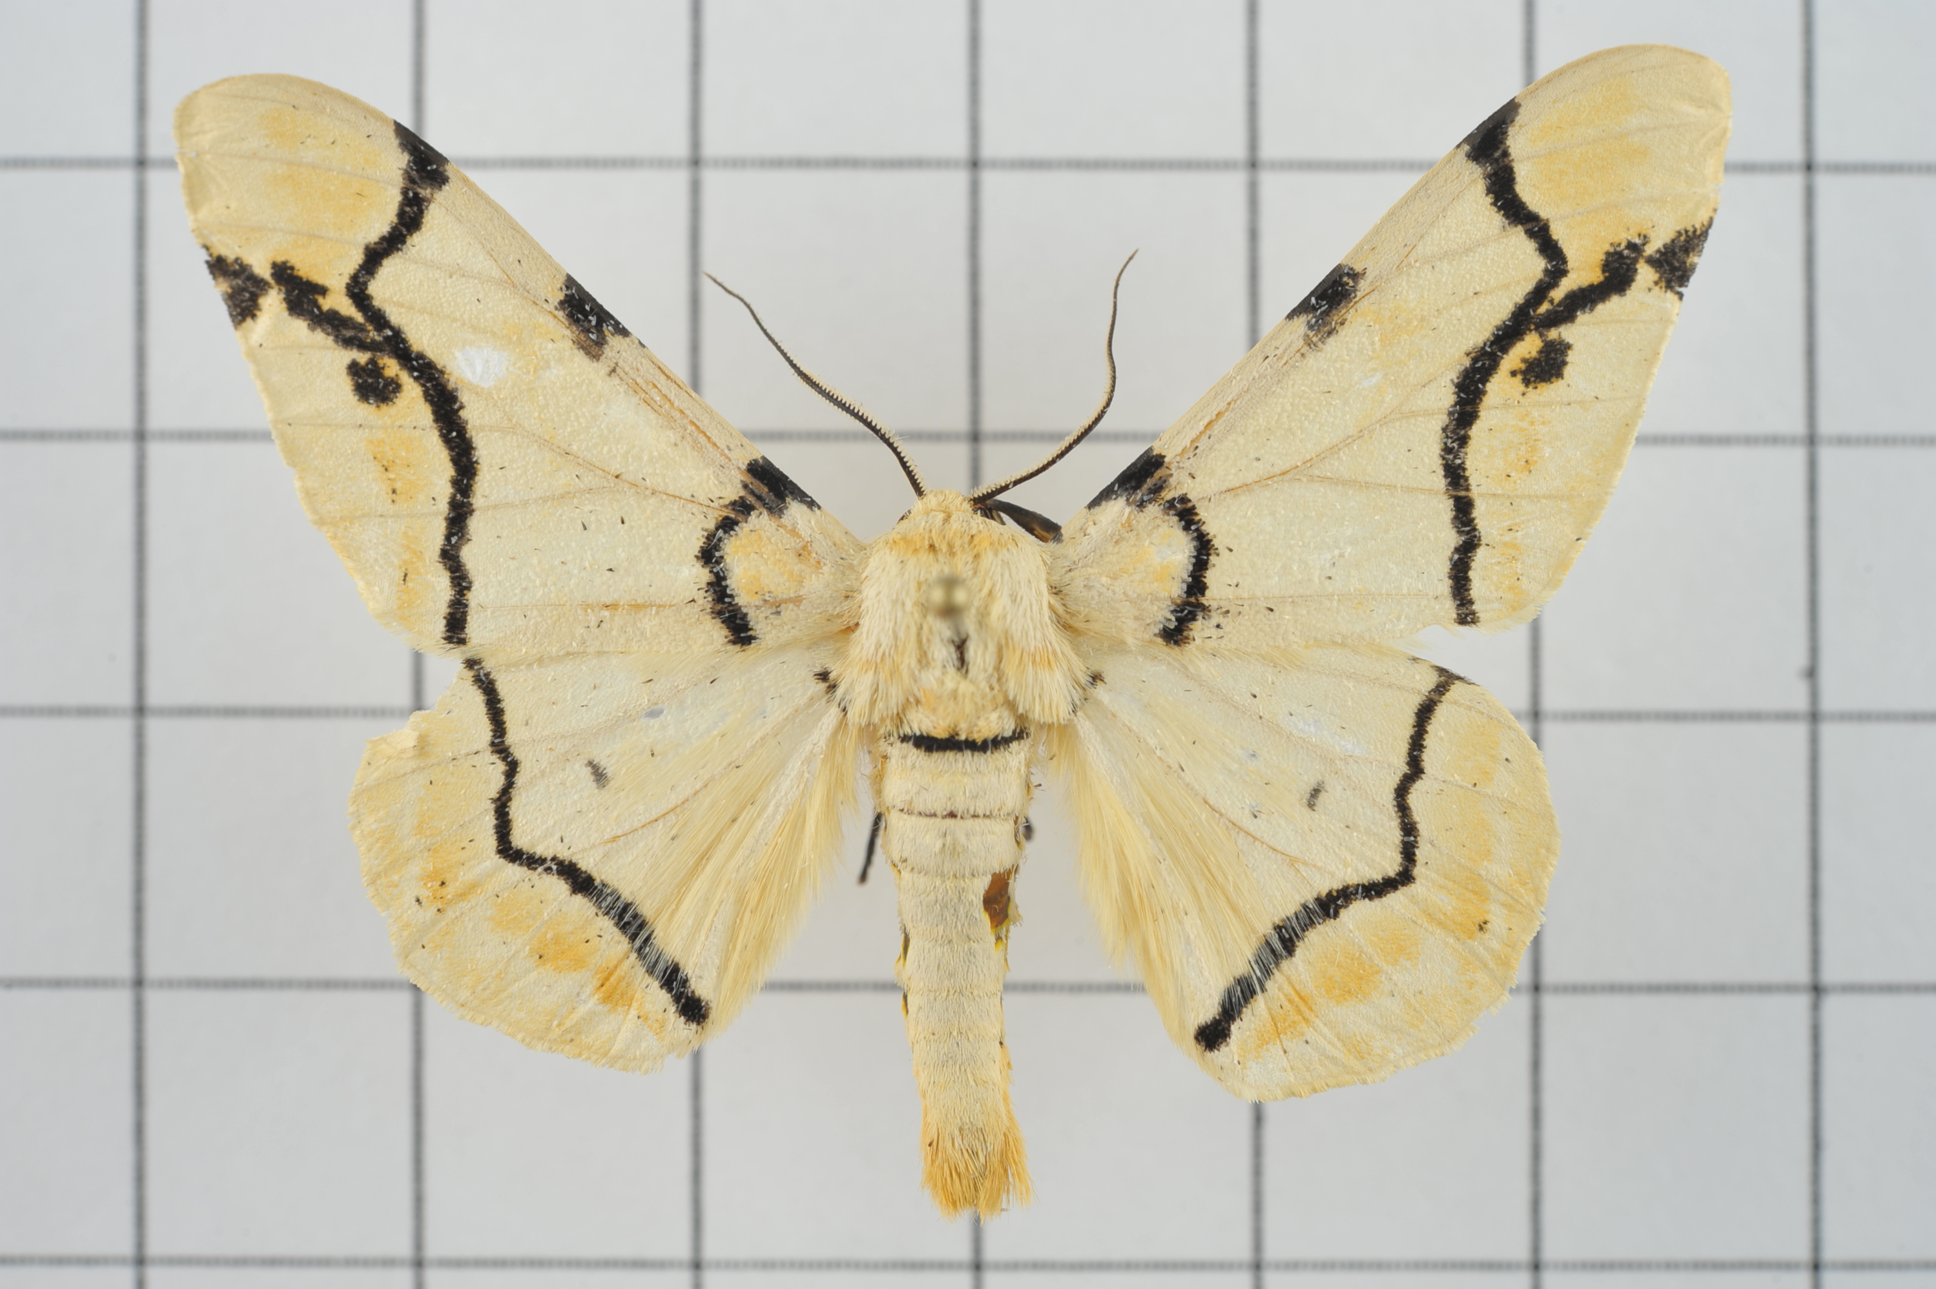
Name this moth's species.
Biston perclara
